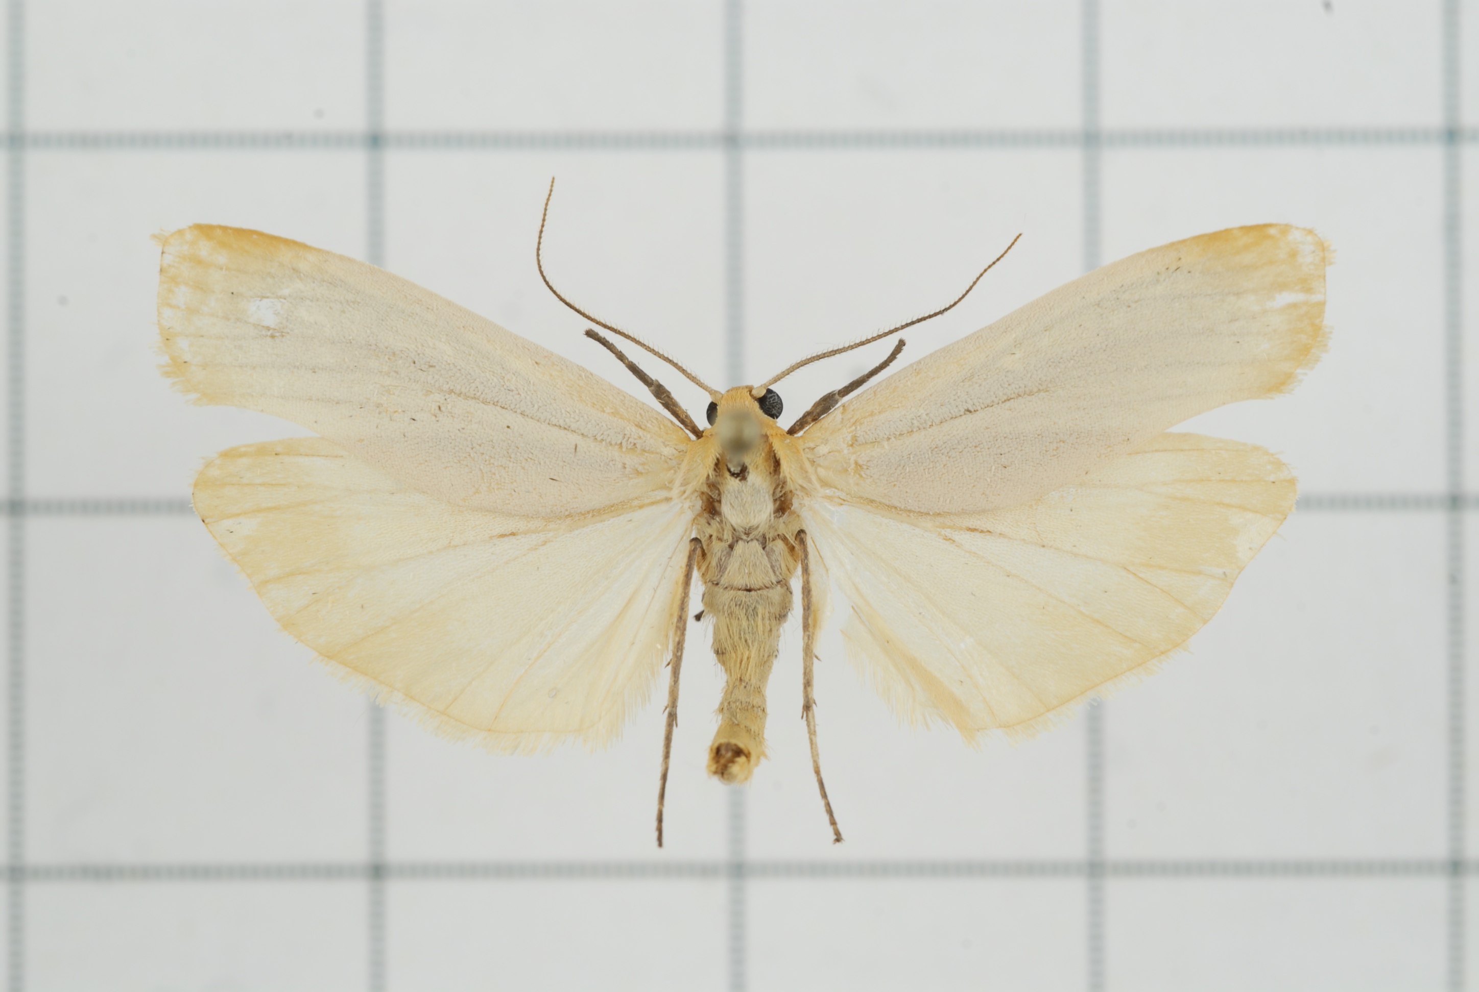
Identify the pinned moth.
Katha emberifera
